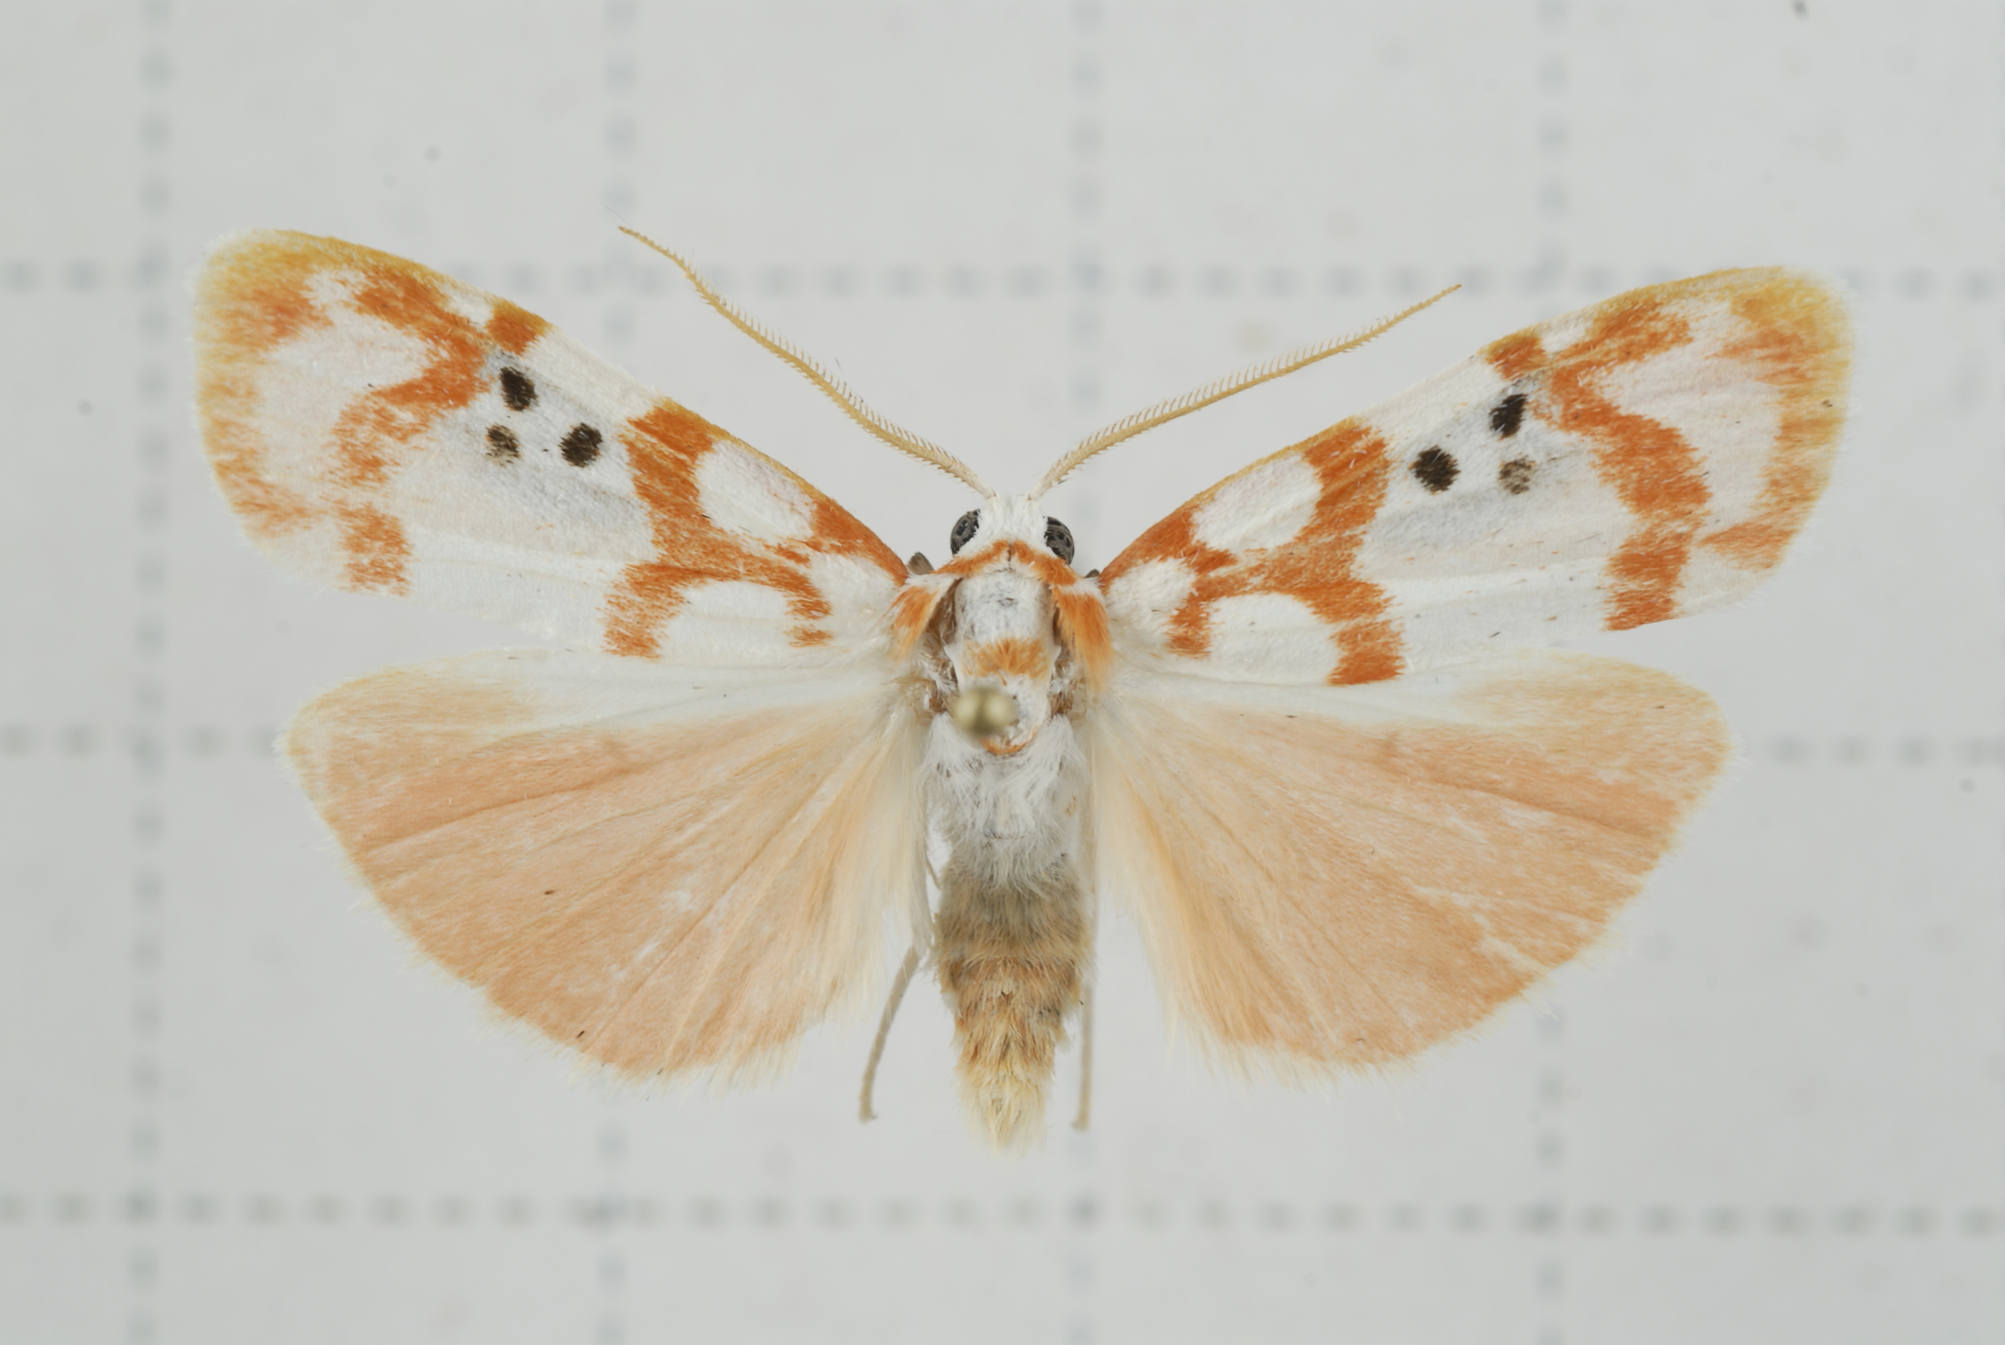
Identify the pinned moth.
Cyana formosana
